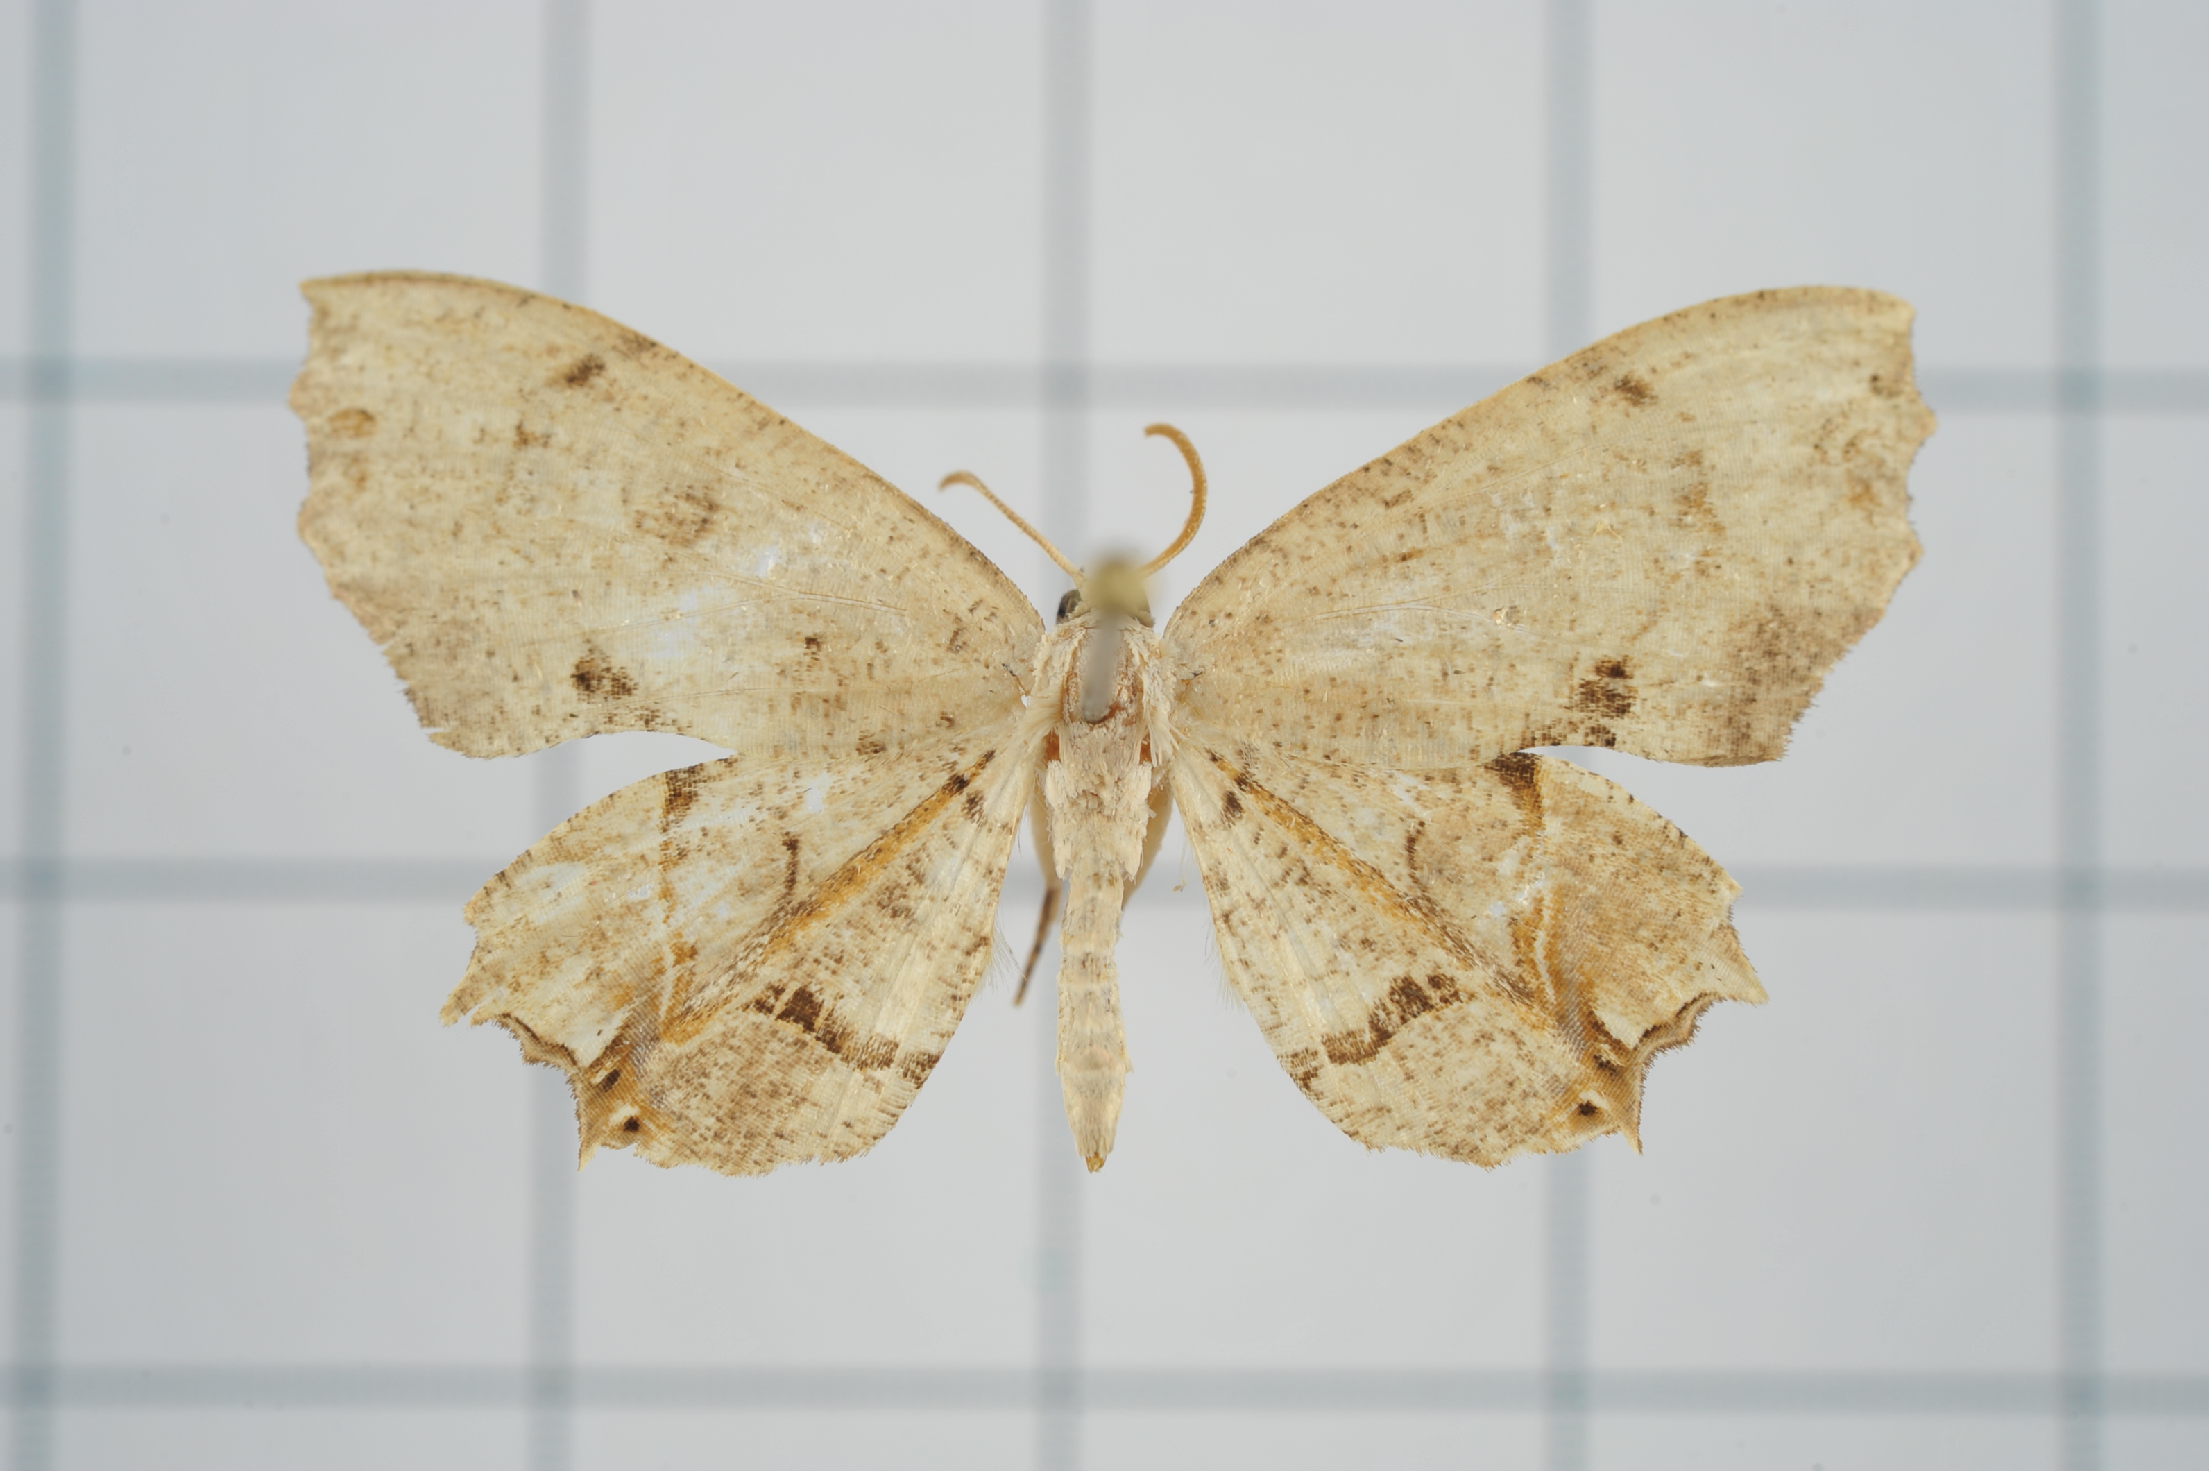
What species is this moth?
Dysaethria flavistriga
